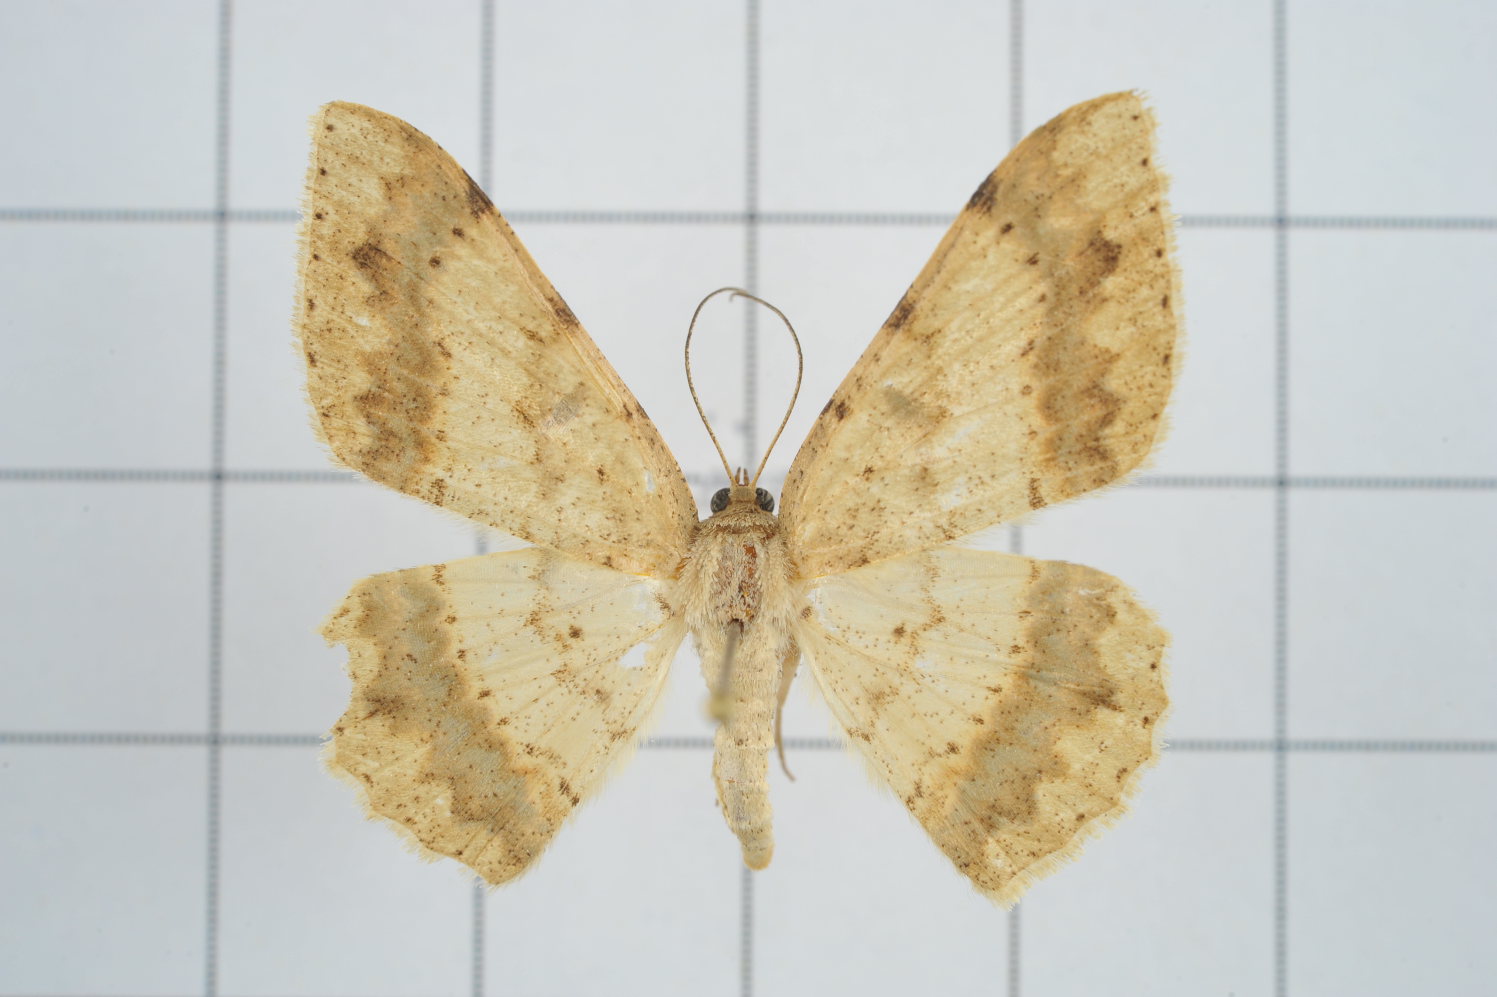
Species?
Luxiaria emphatica
